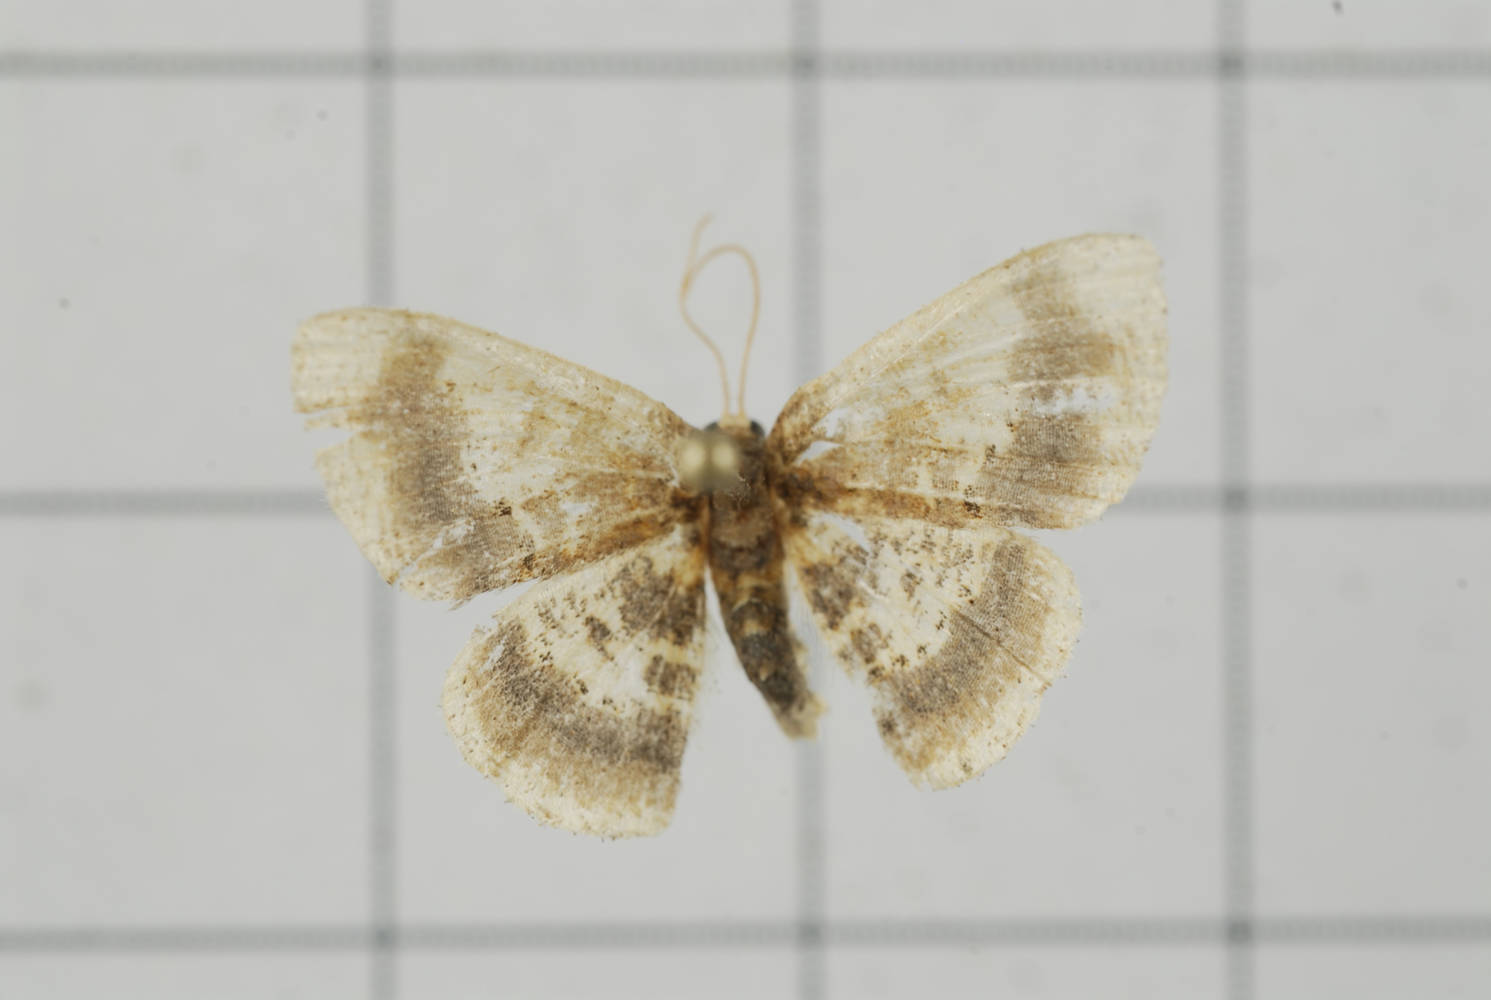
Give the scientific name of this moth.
Ninodes watanabei
